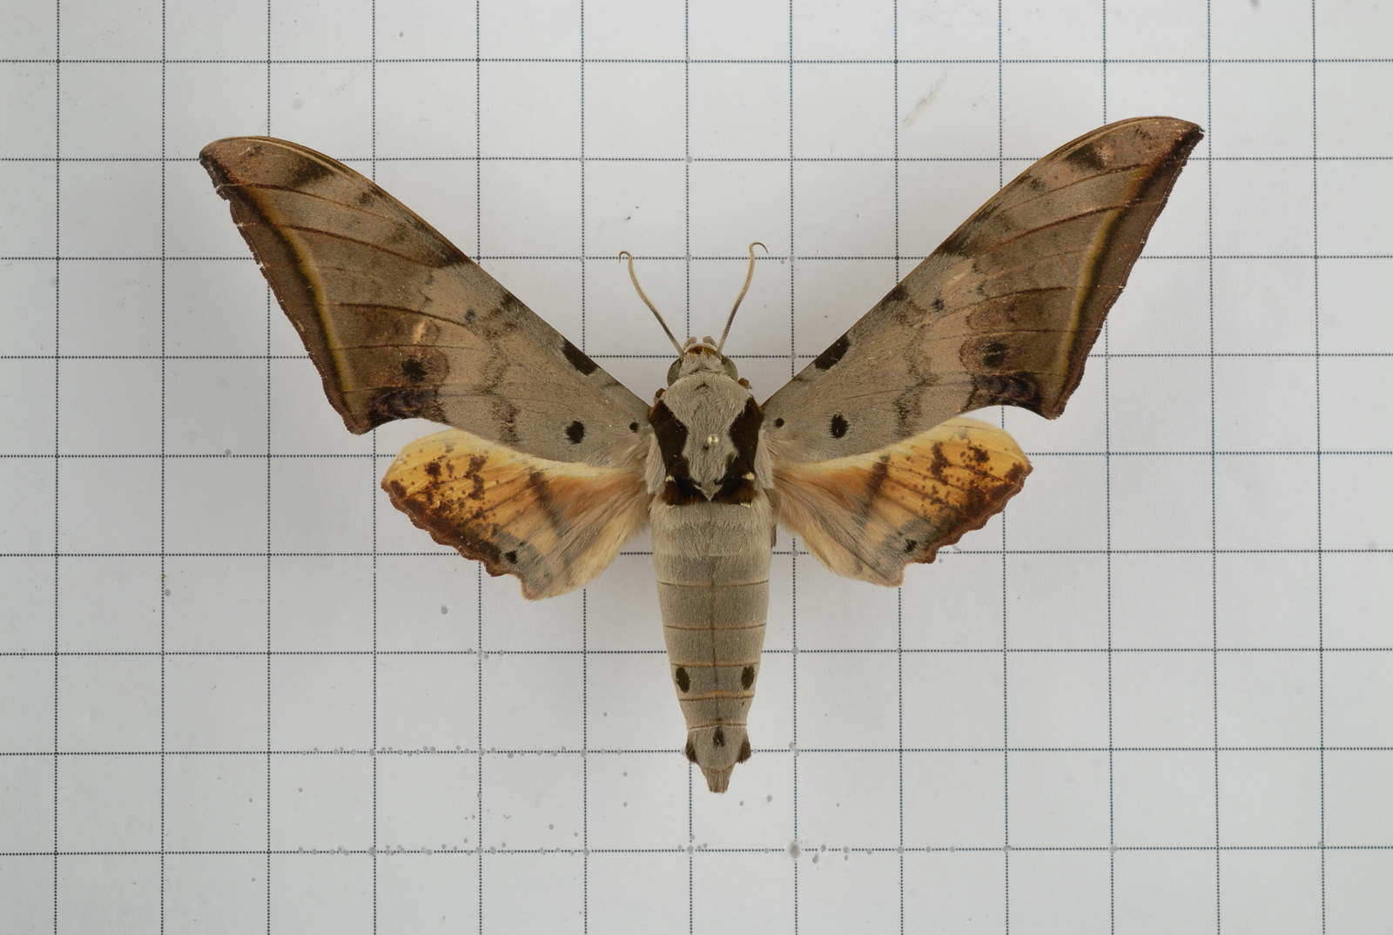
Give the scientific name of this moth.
Ambulyx sericeipennis
